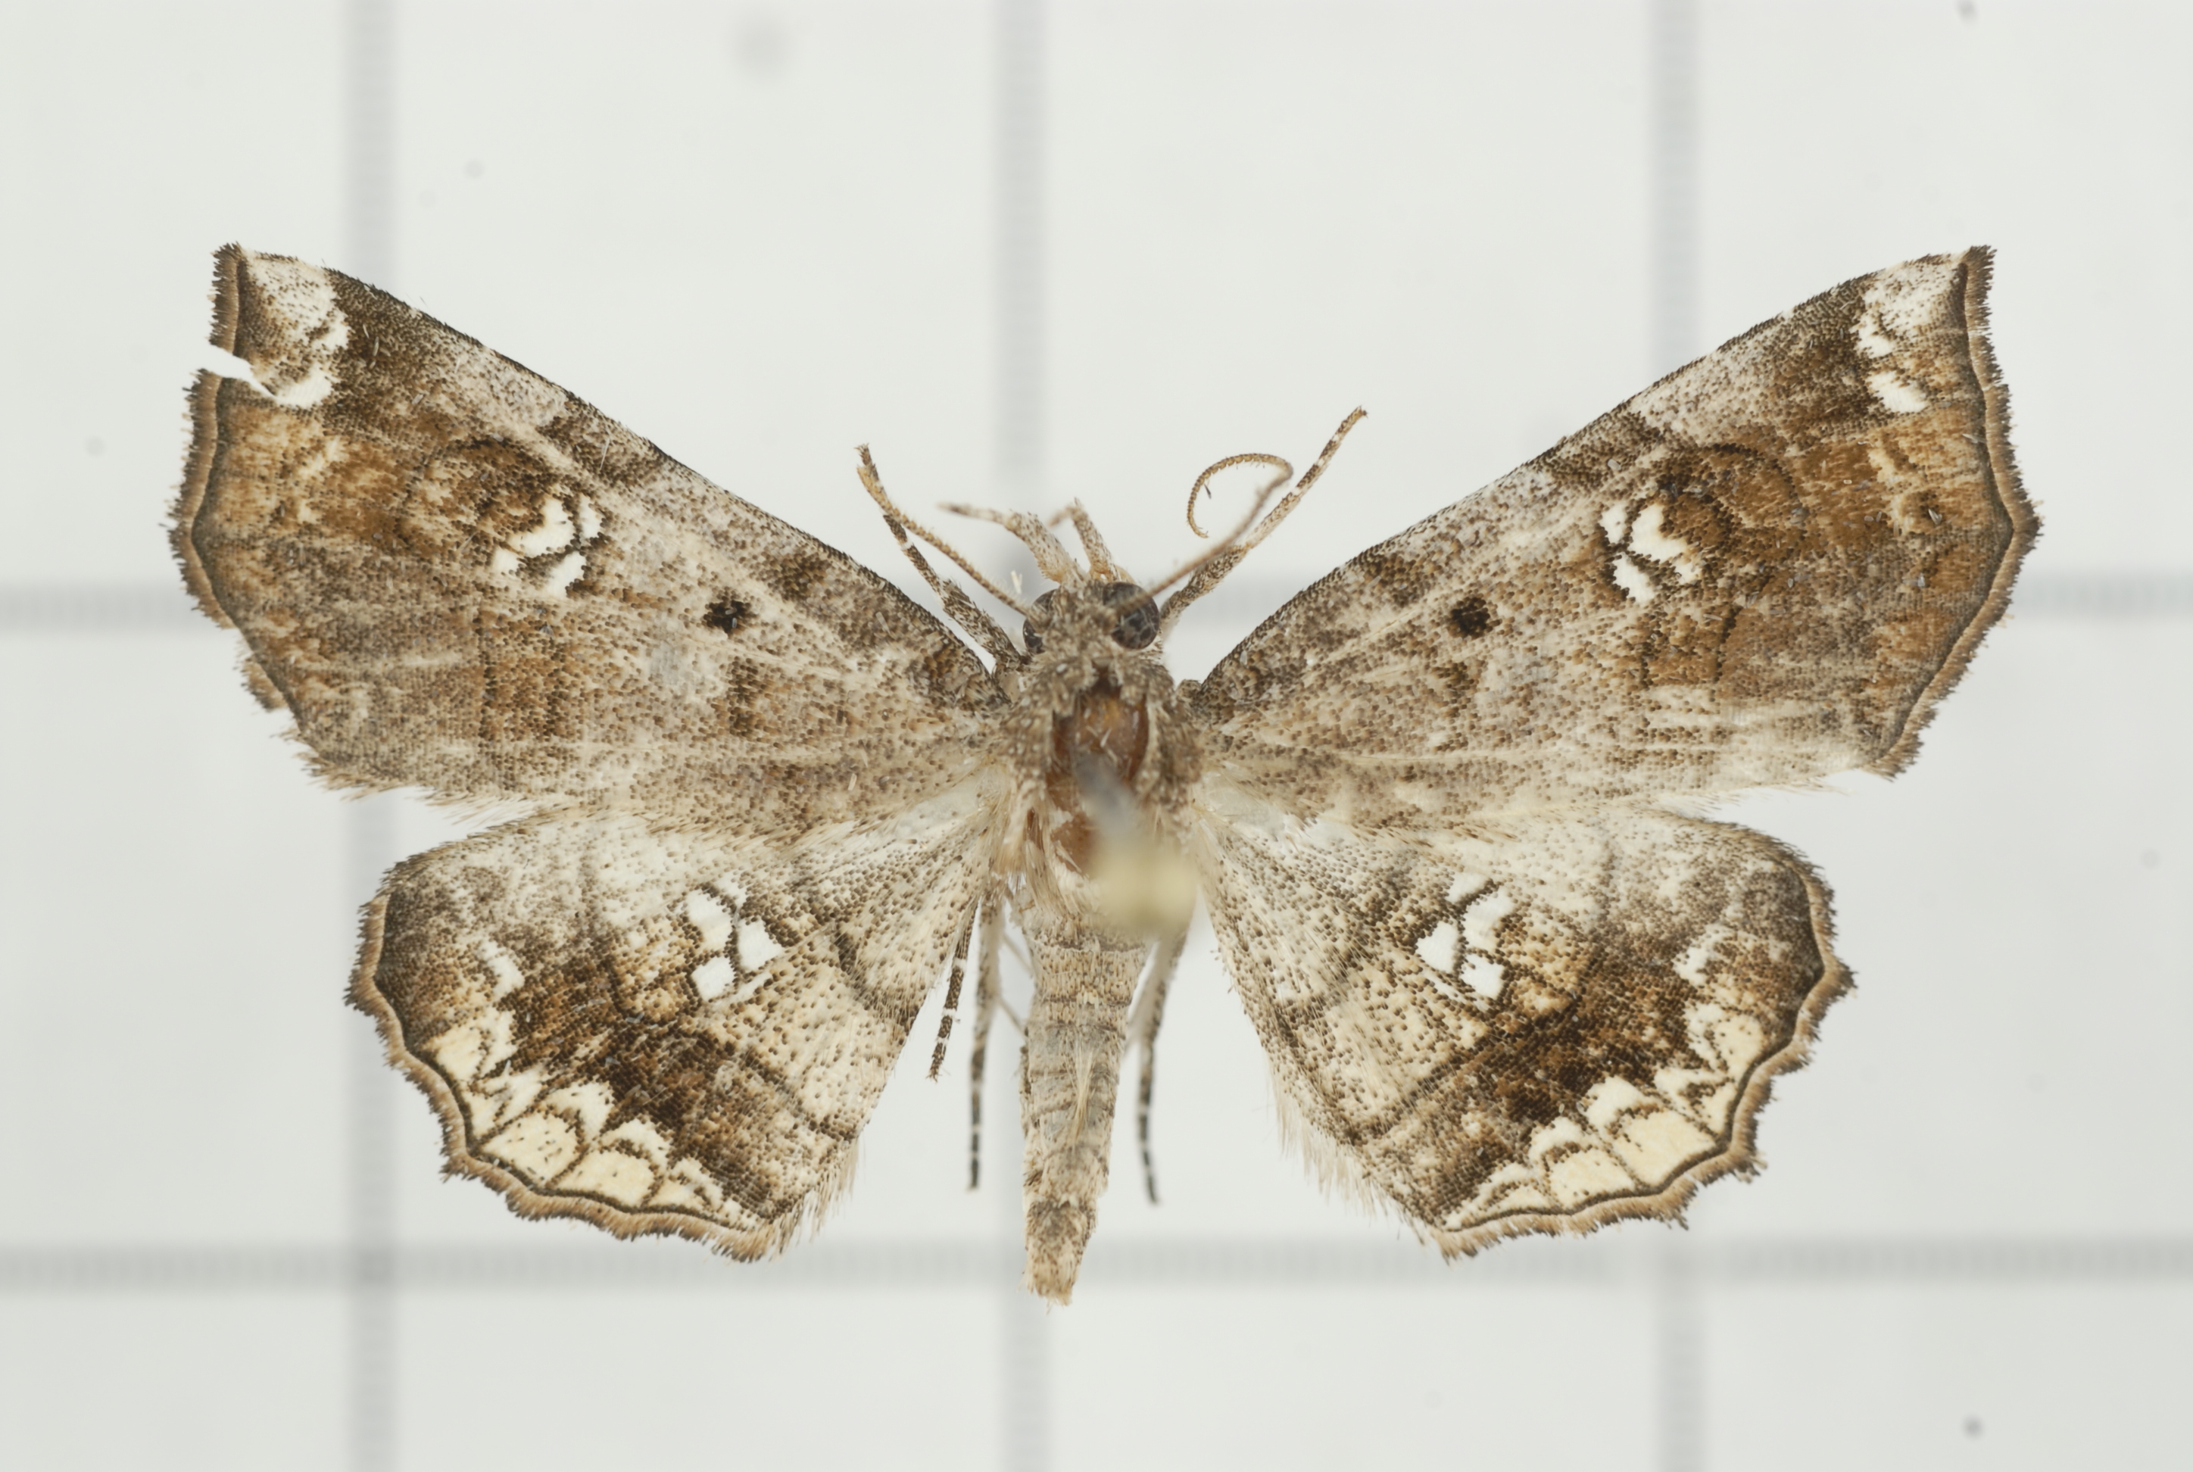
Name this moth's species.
Pangrapta lunulata
